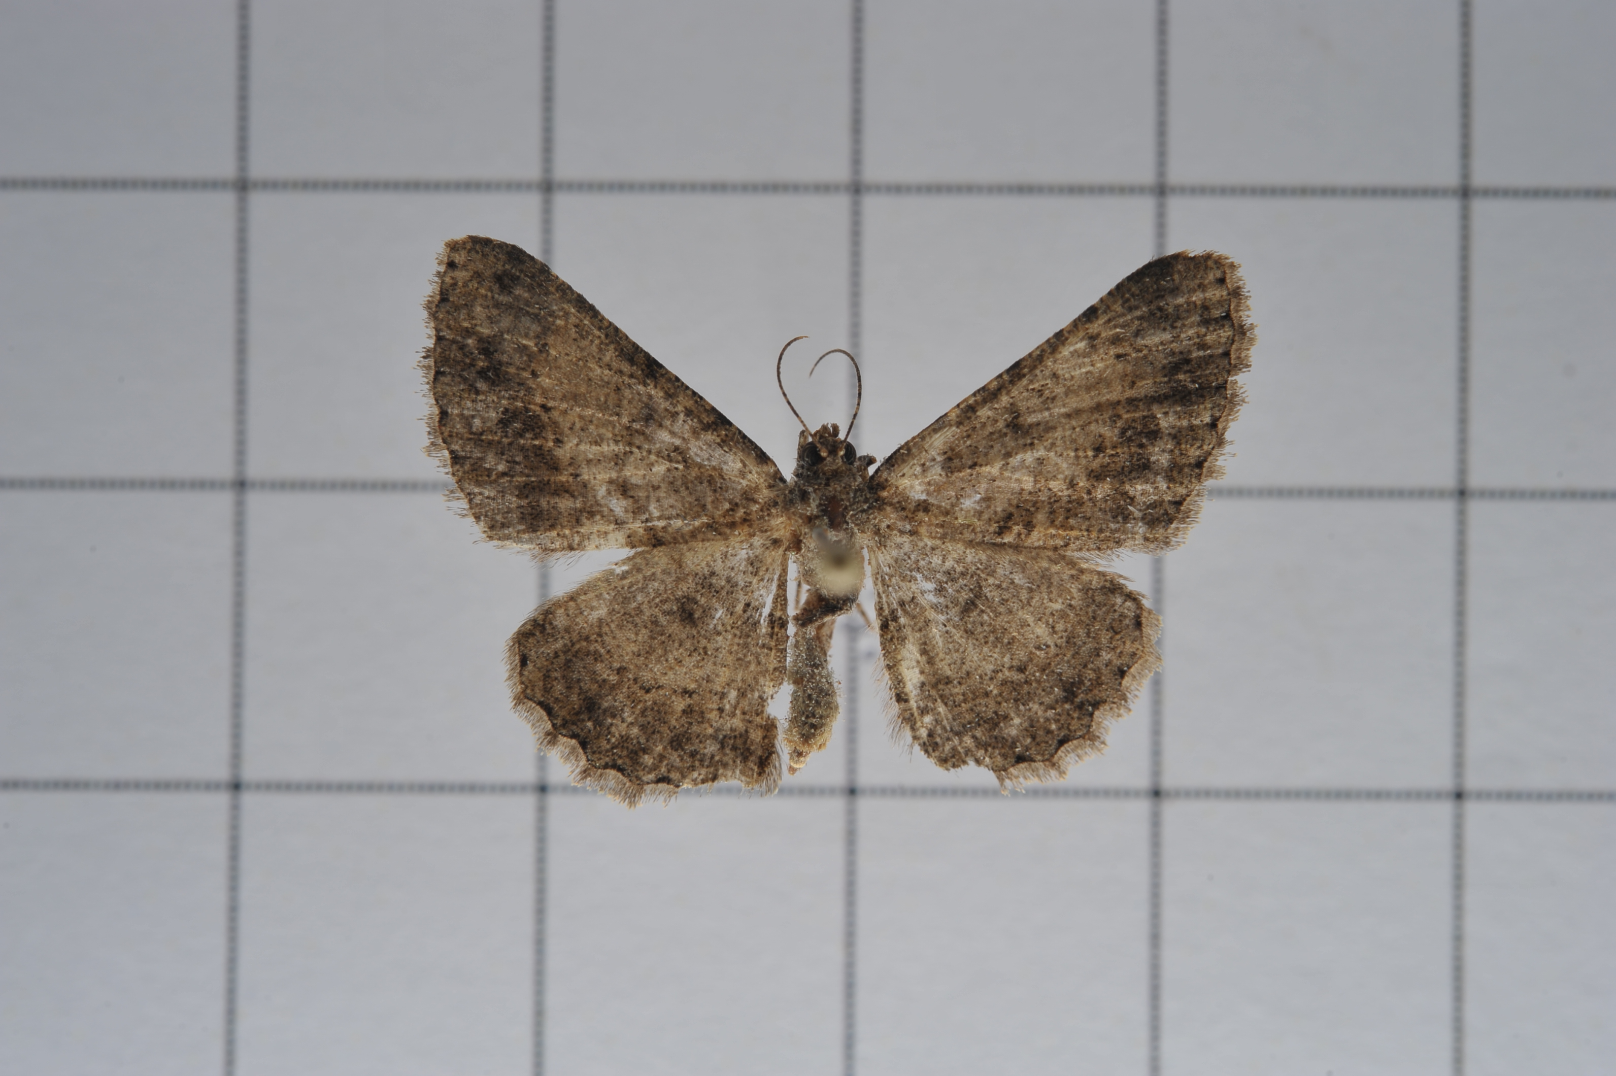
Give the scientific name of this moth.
Psilalcis breta rantaizana
